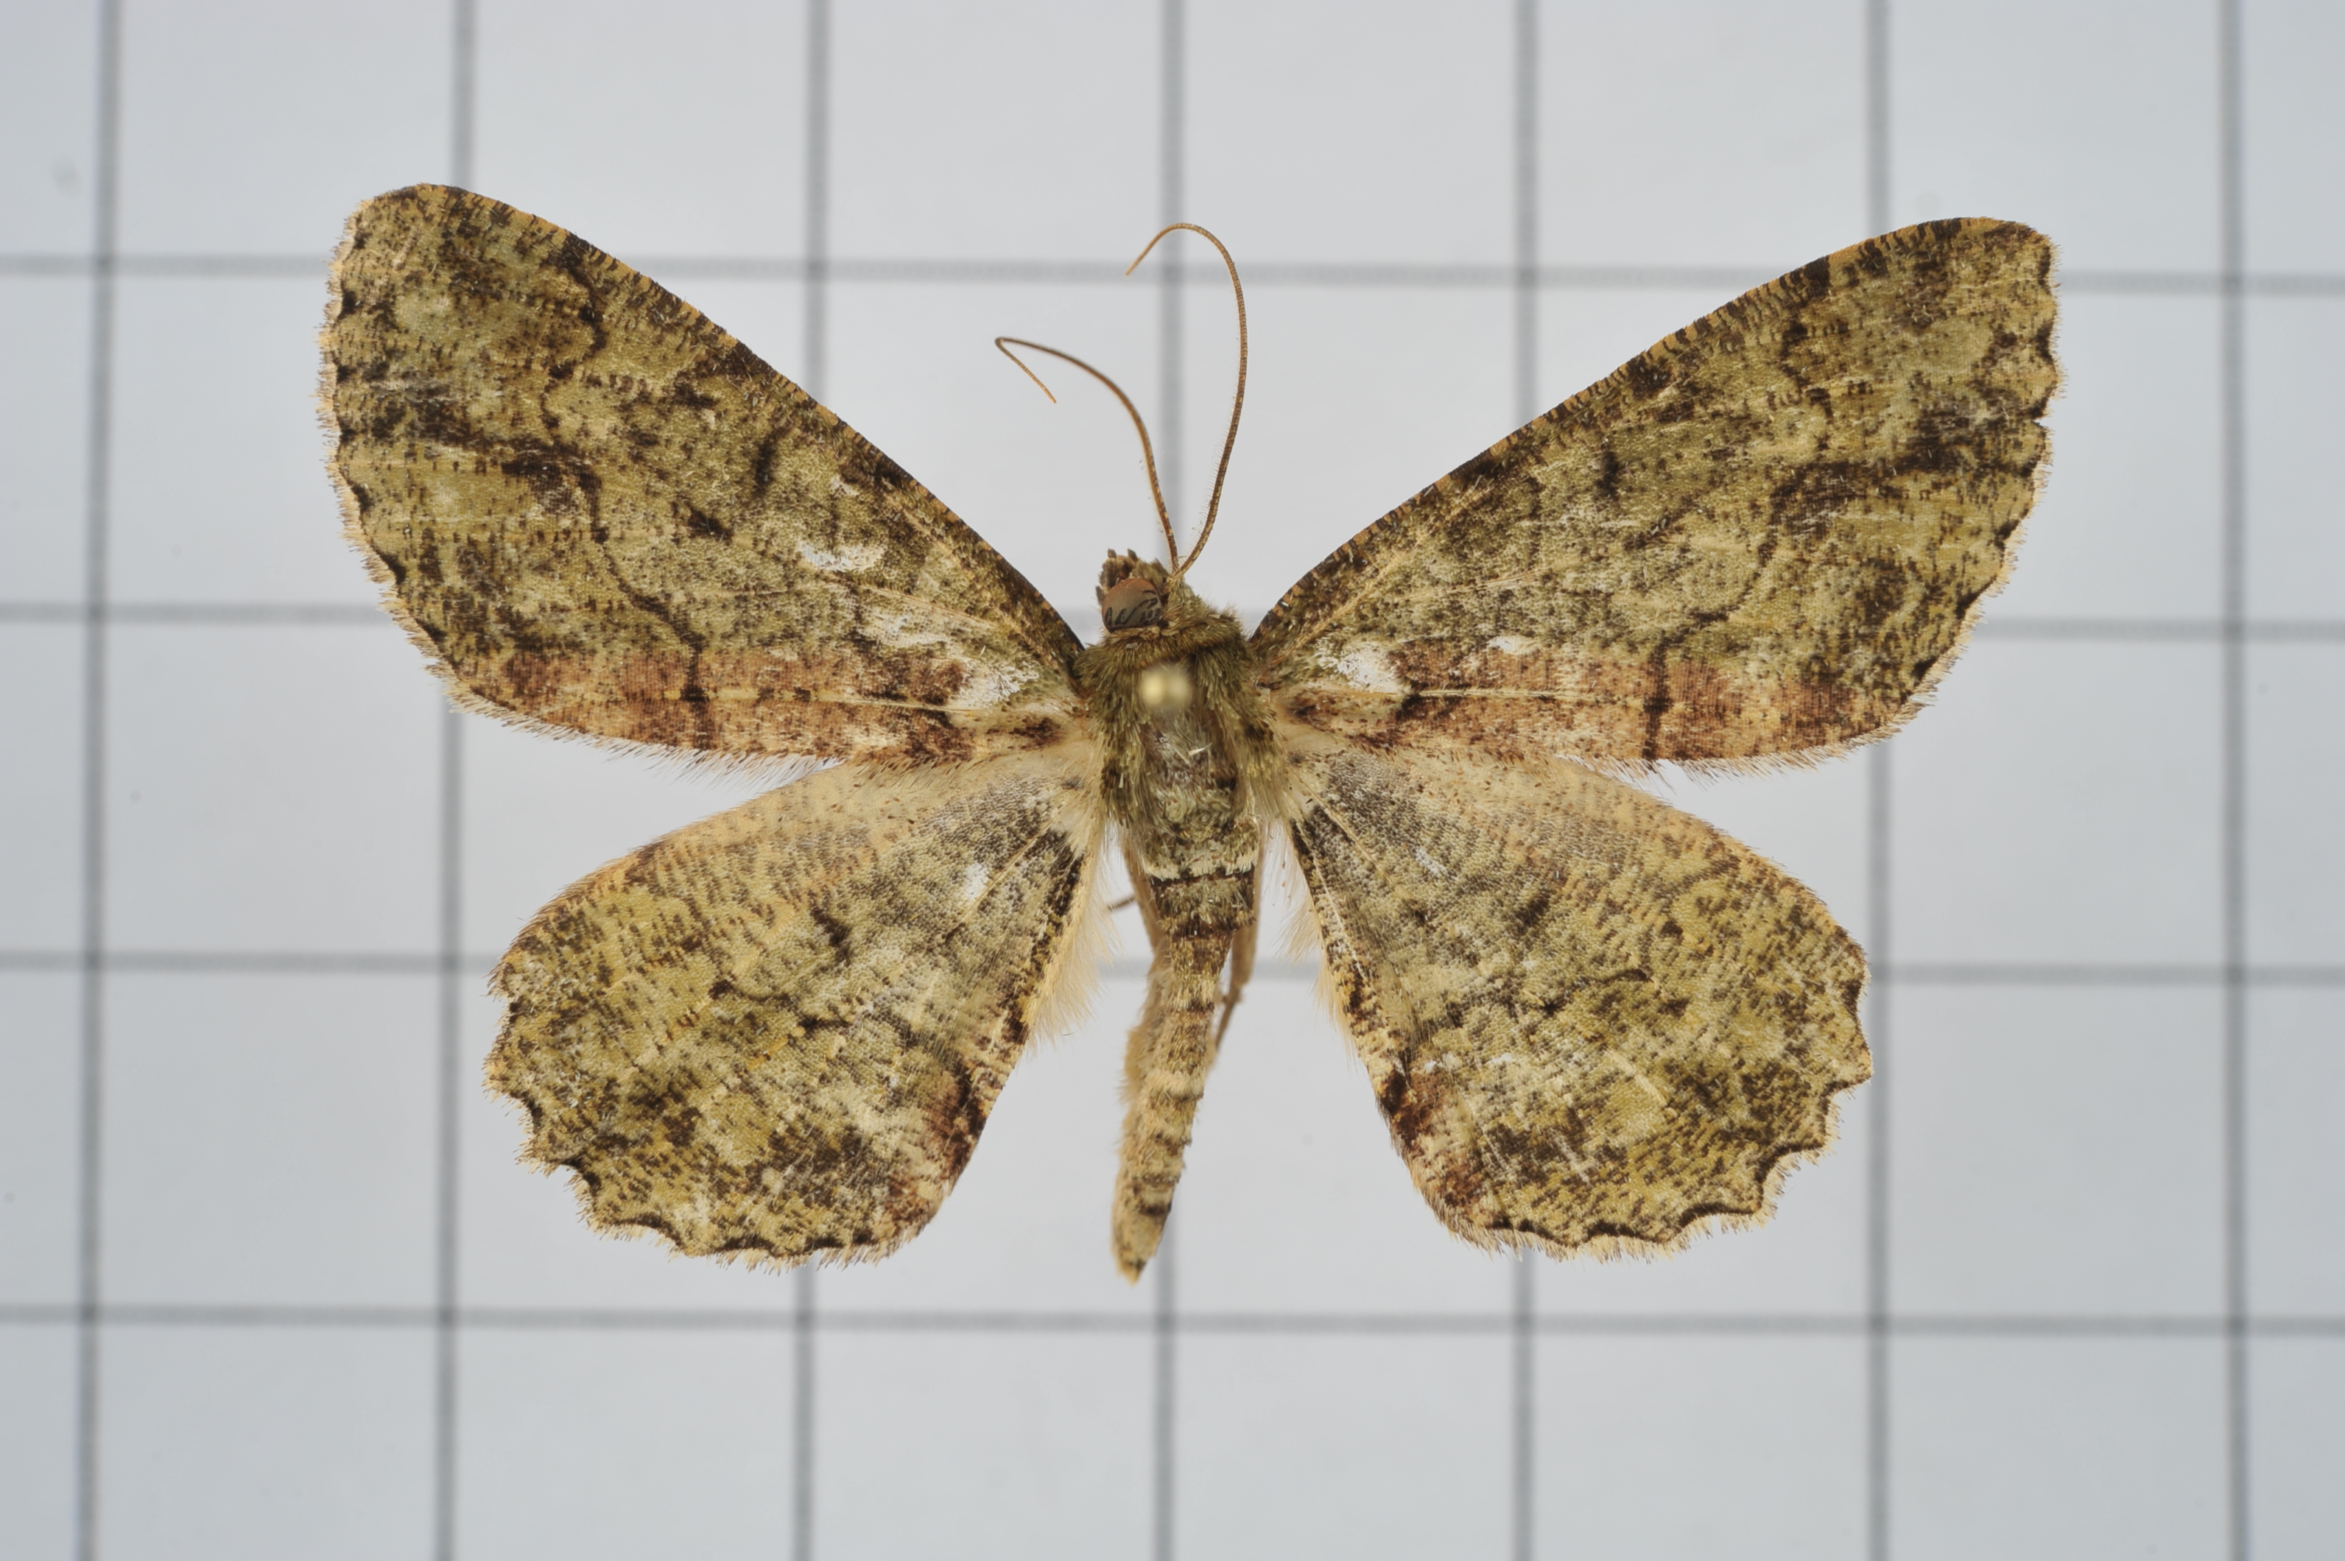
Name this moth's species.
Paradarisa chloauges chloauges
